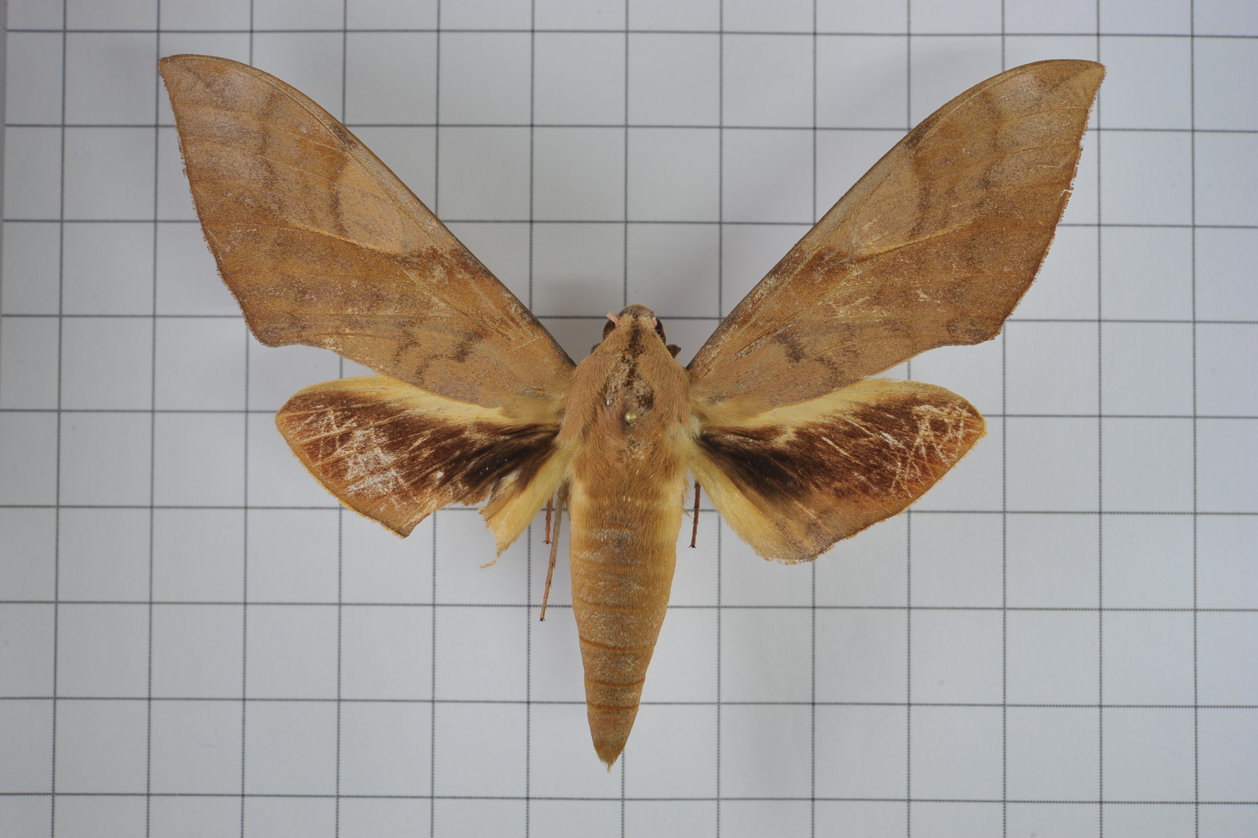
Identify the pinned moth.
Clanis bilineata formosana
